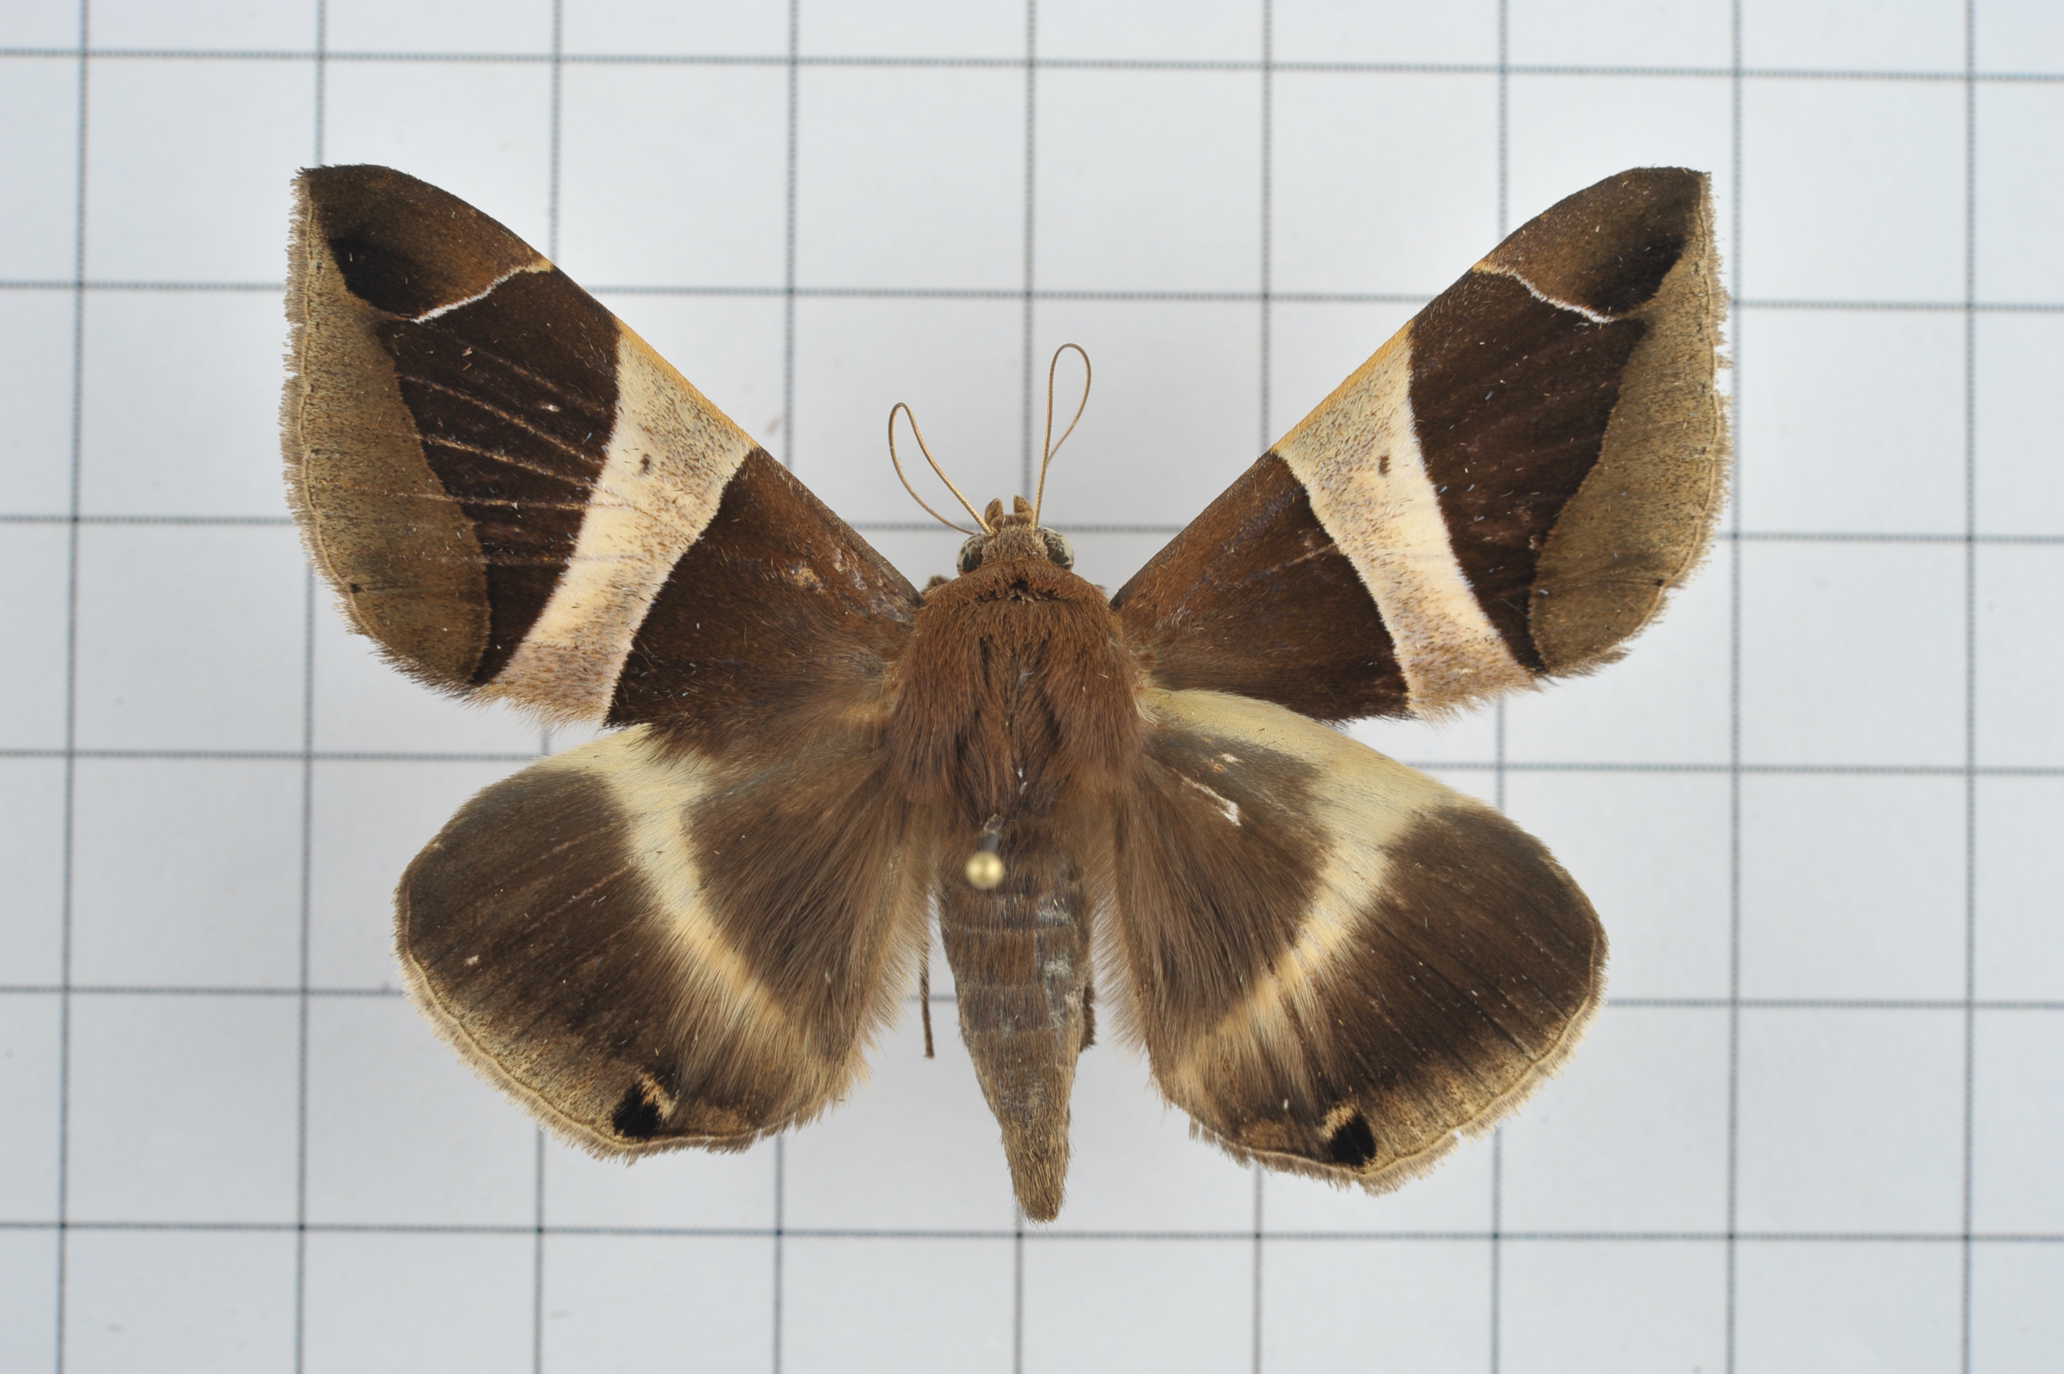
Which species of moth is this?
Bastilla praetermissa
